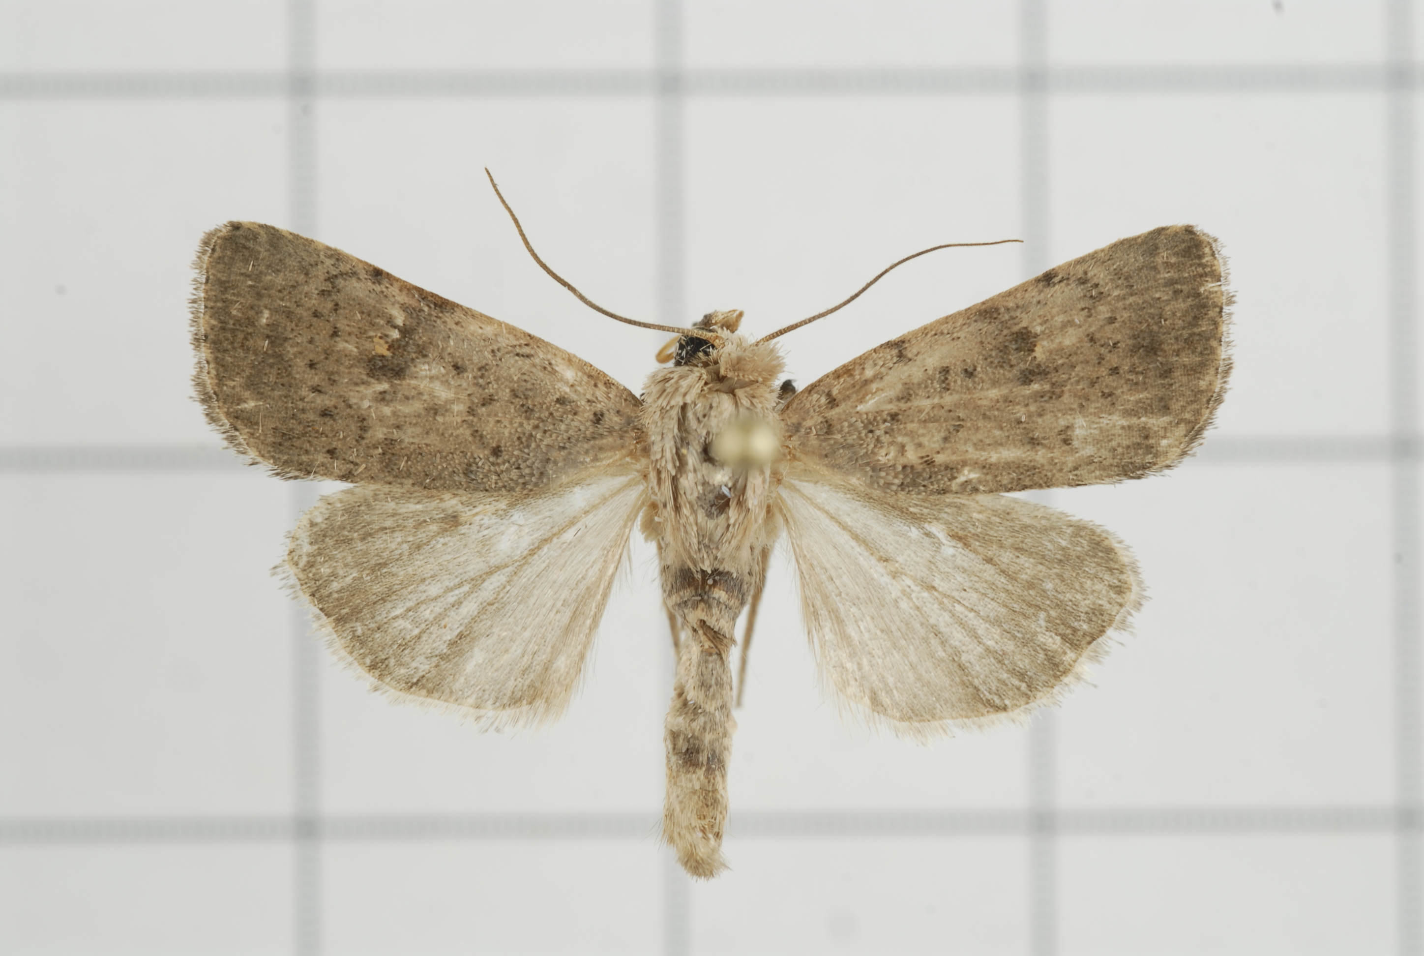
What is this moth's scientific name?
Athetis bremusa
